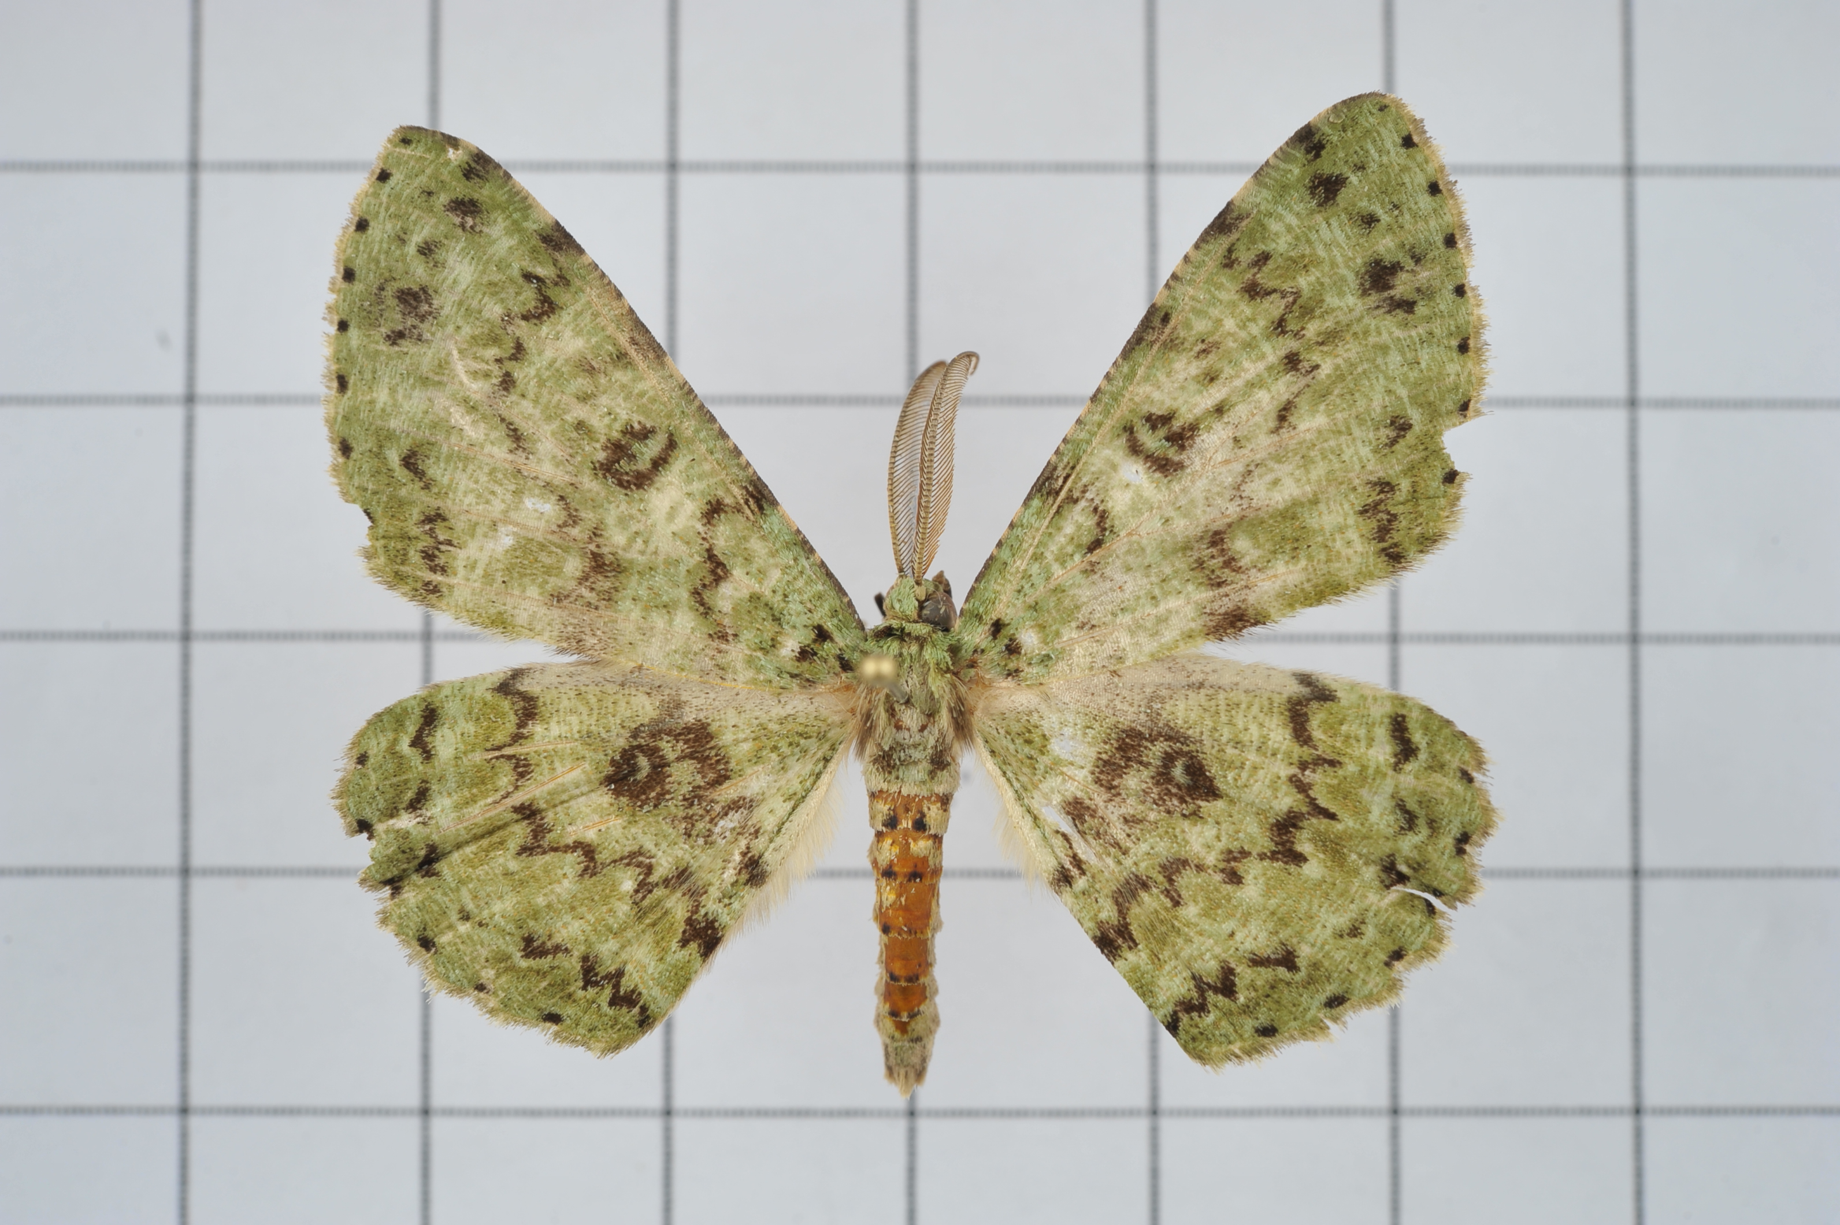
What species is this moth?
Ophthalmitis herbidaria
